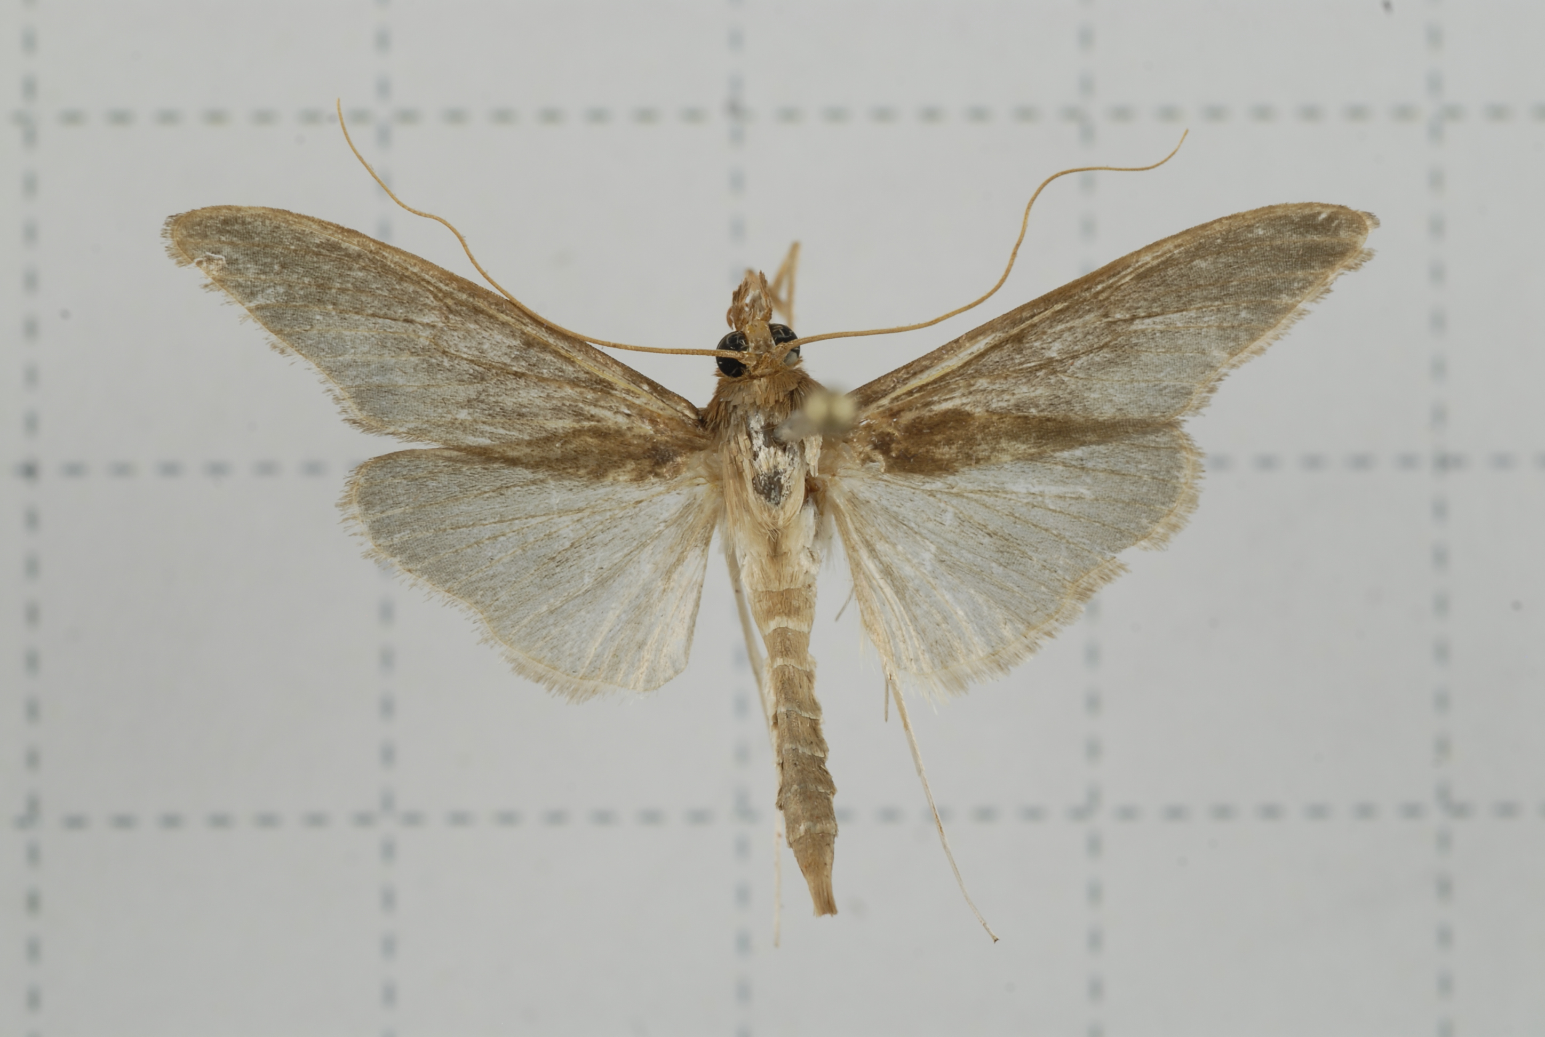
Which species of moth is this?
Circobotys aurealis
